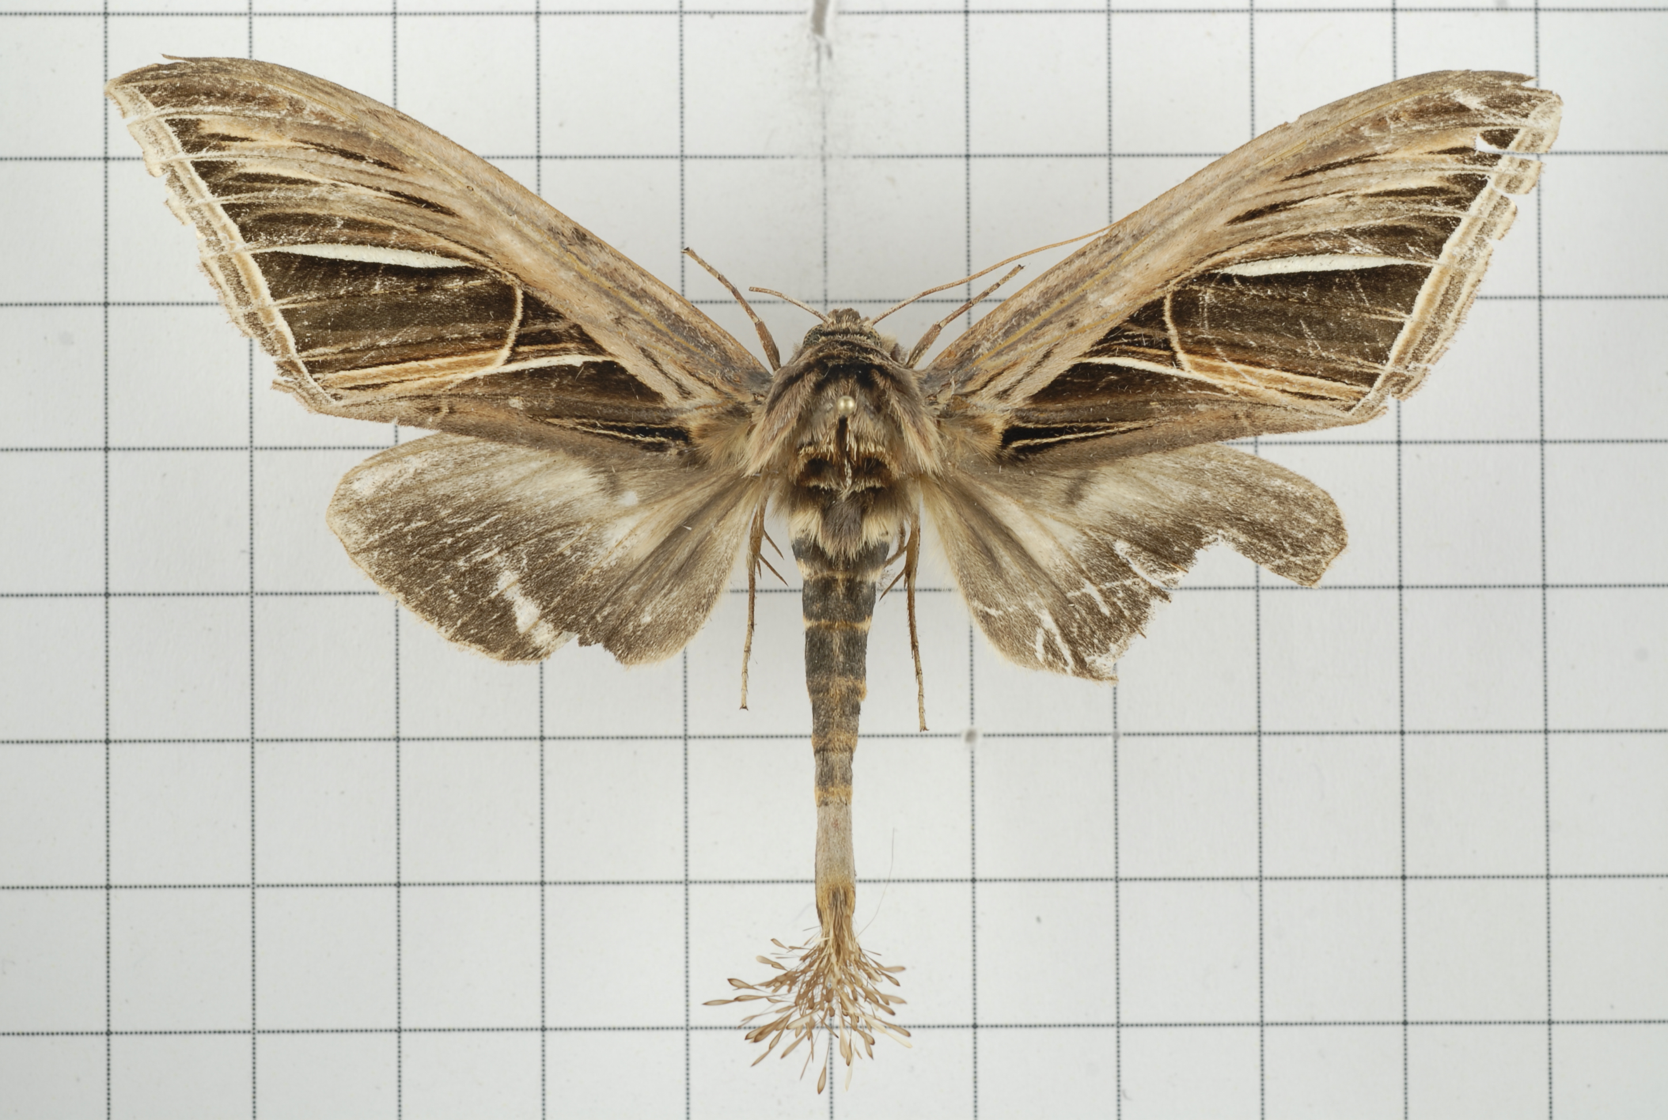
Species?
Tarsolepis fulgurifera
